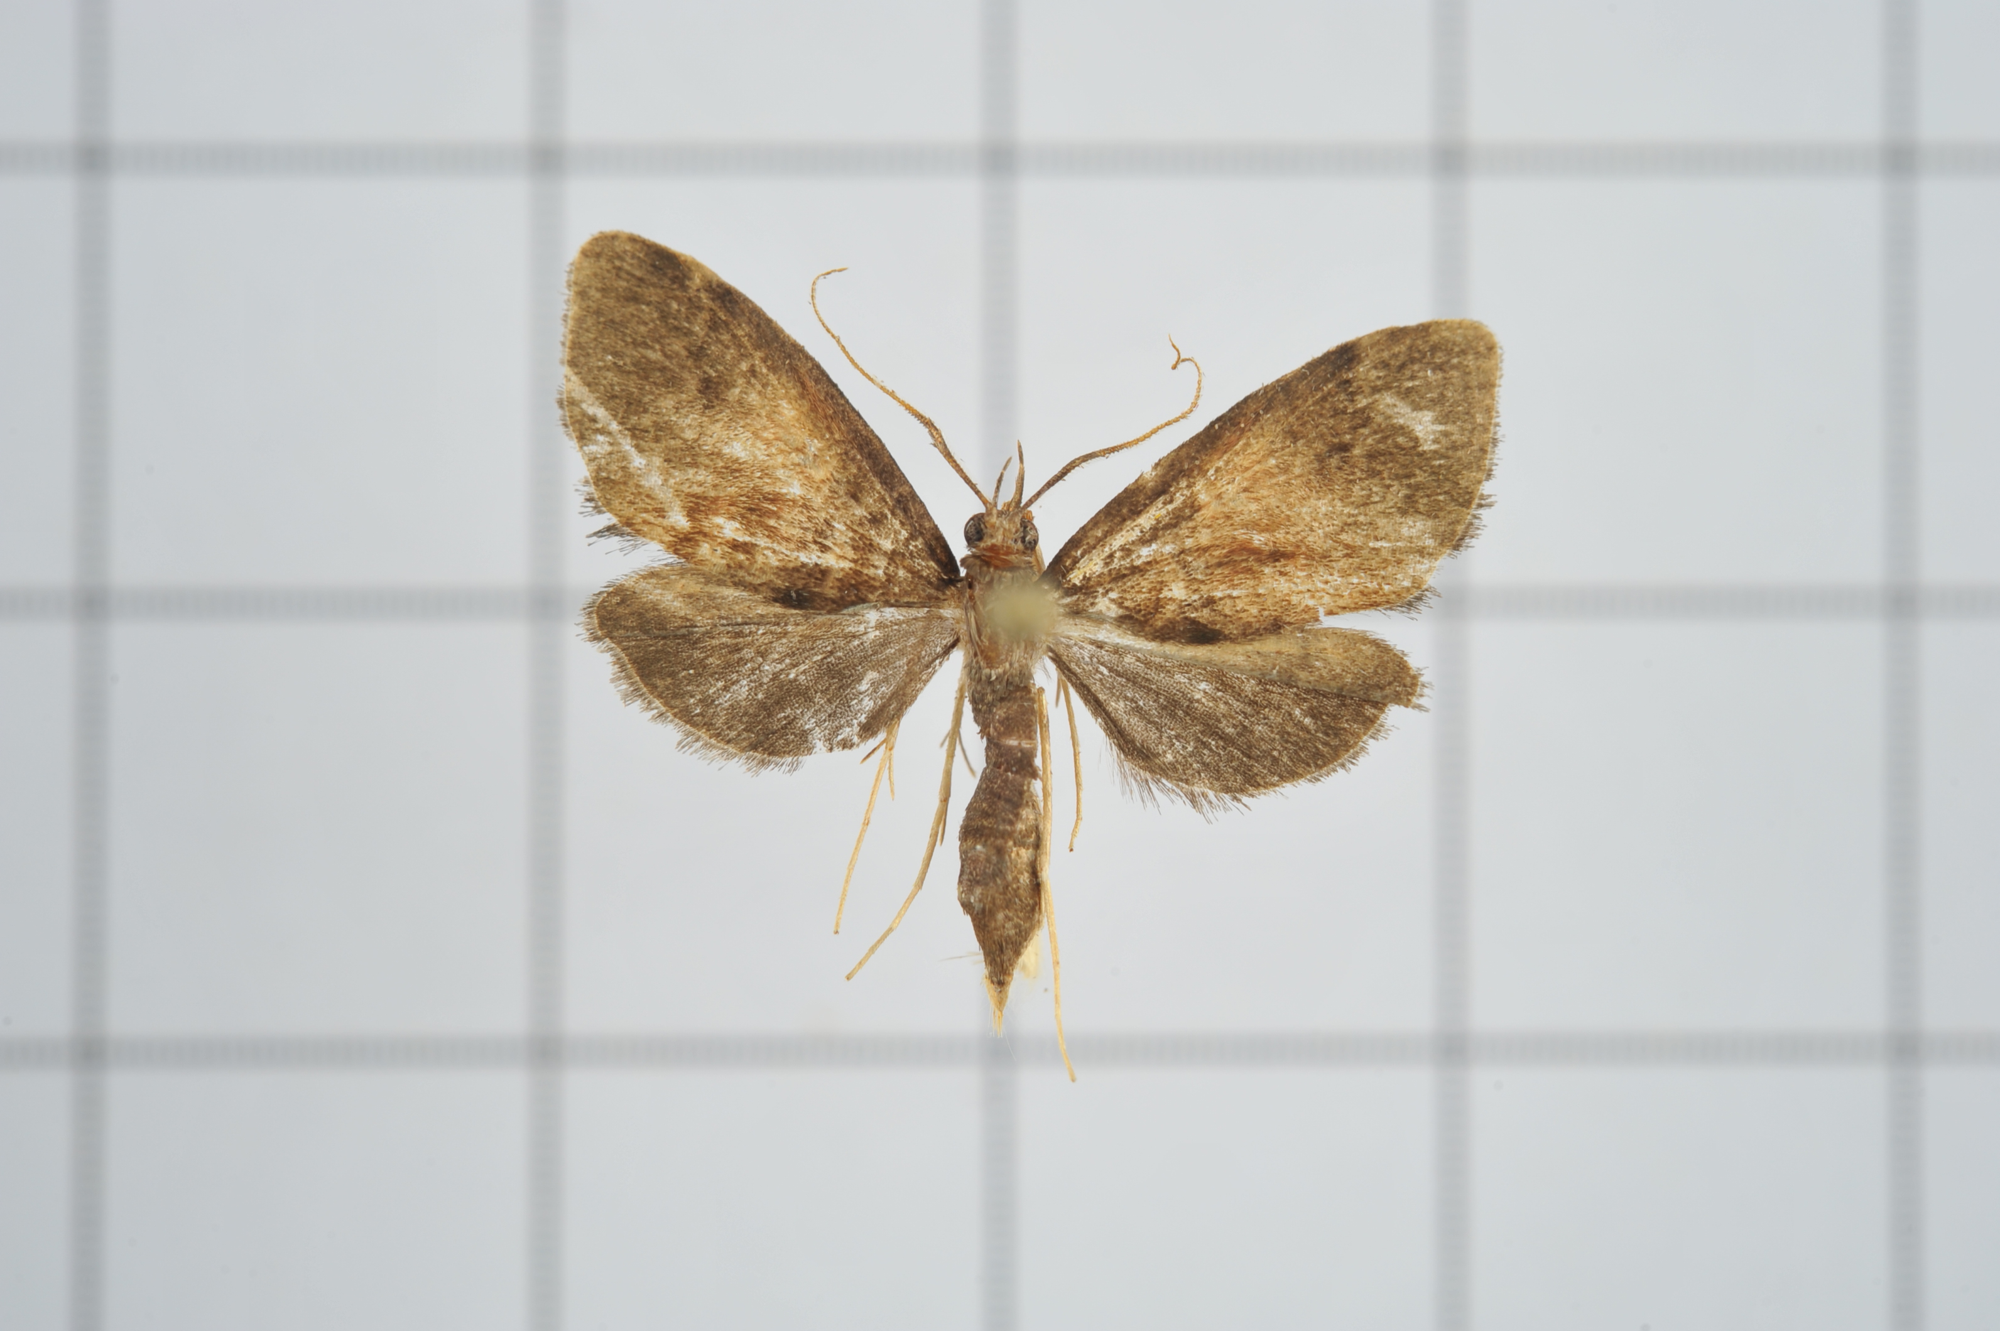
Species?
Camptomastix hisbonalis
